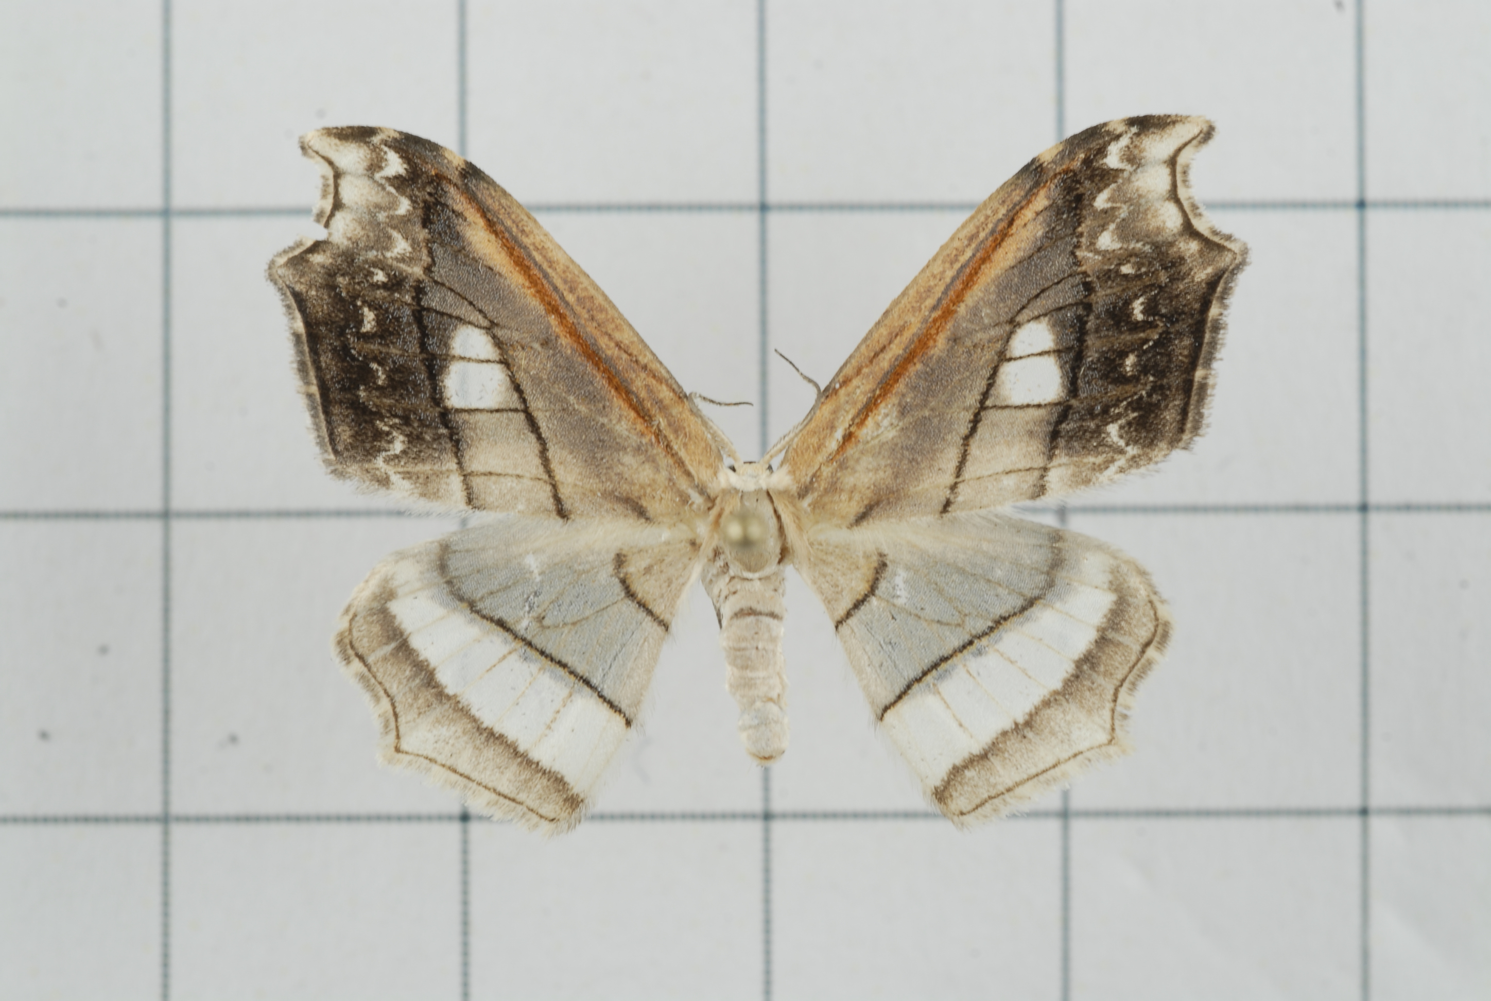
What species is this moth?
Leucoblepsis taiwanensis
